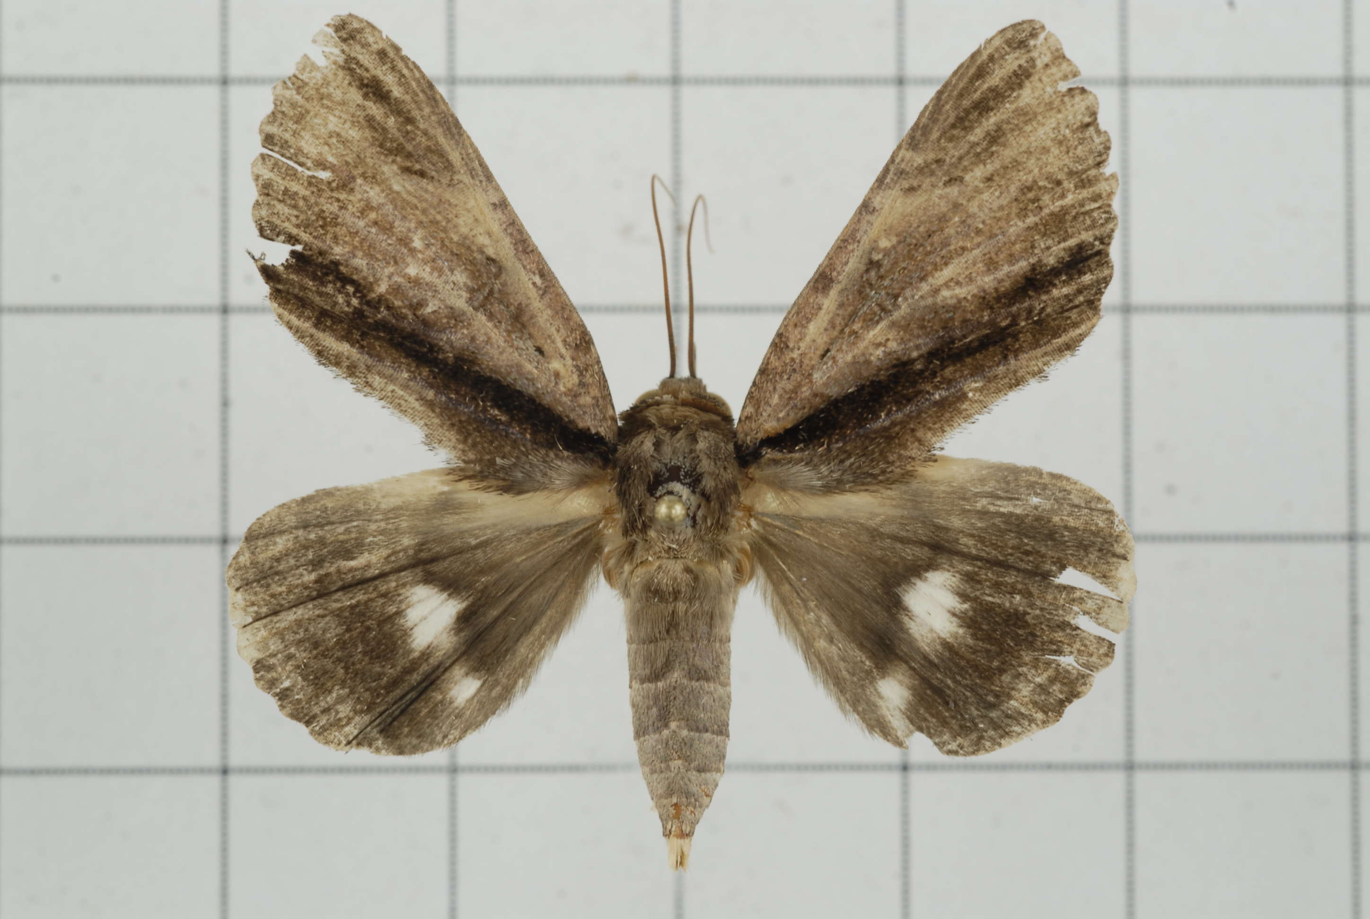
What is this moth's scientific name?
Ercheia cyllaria
